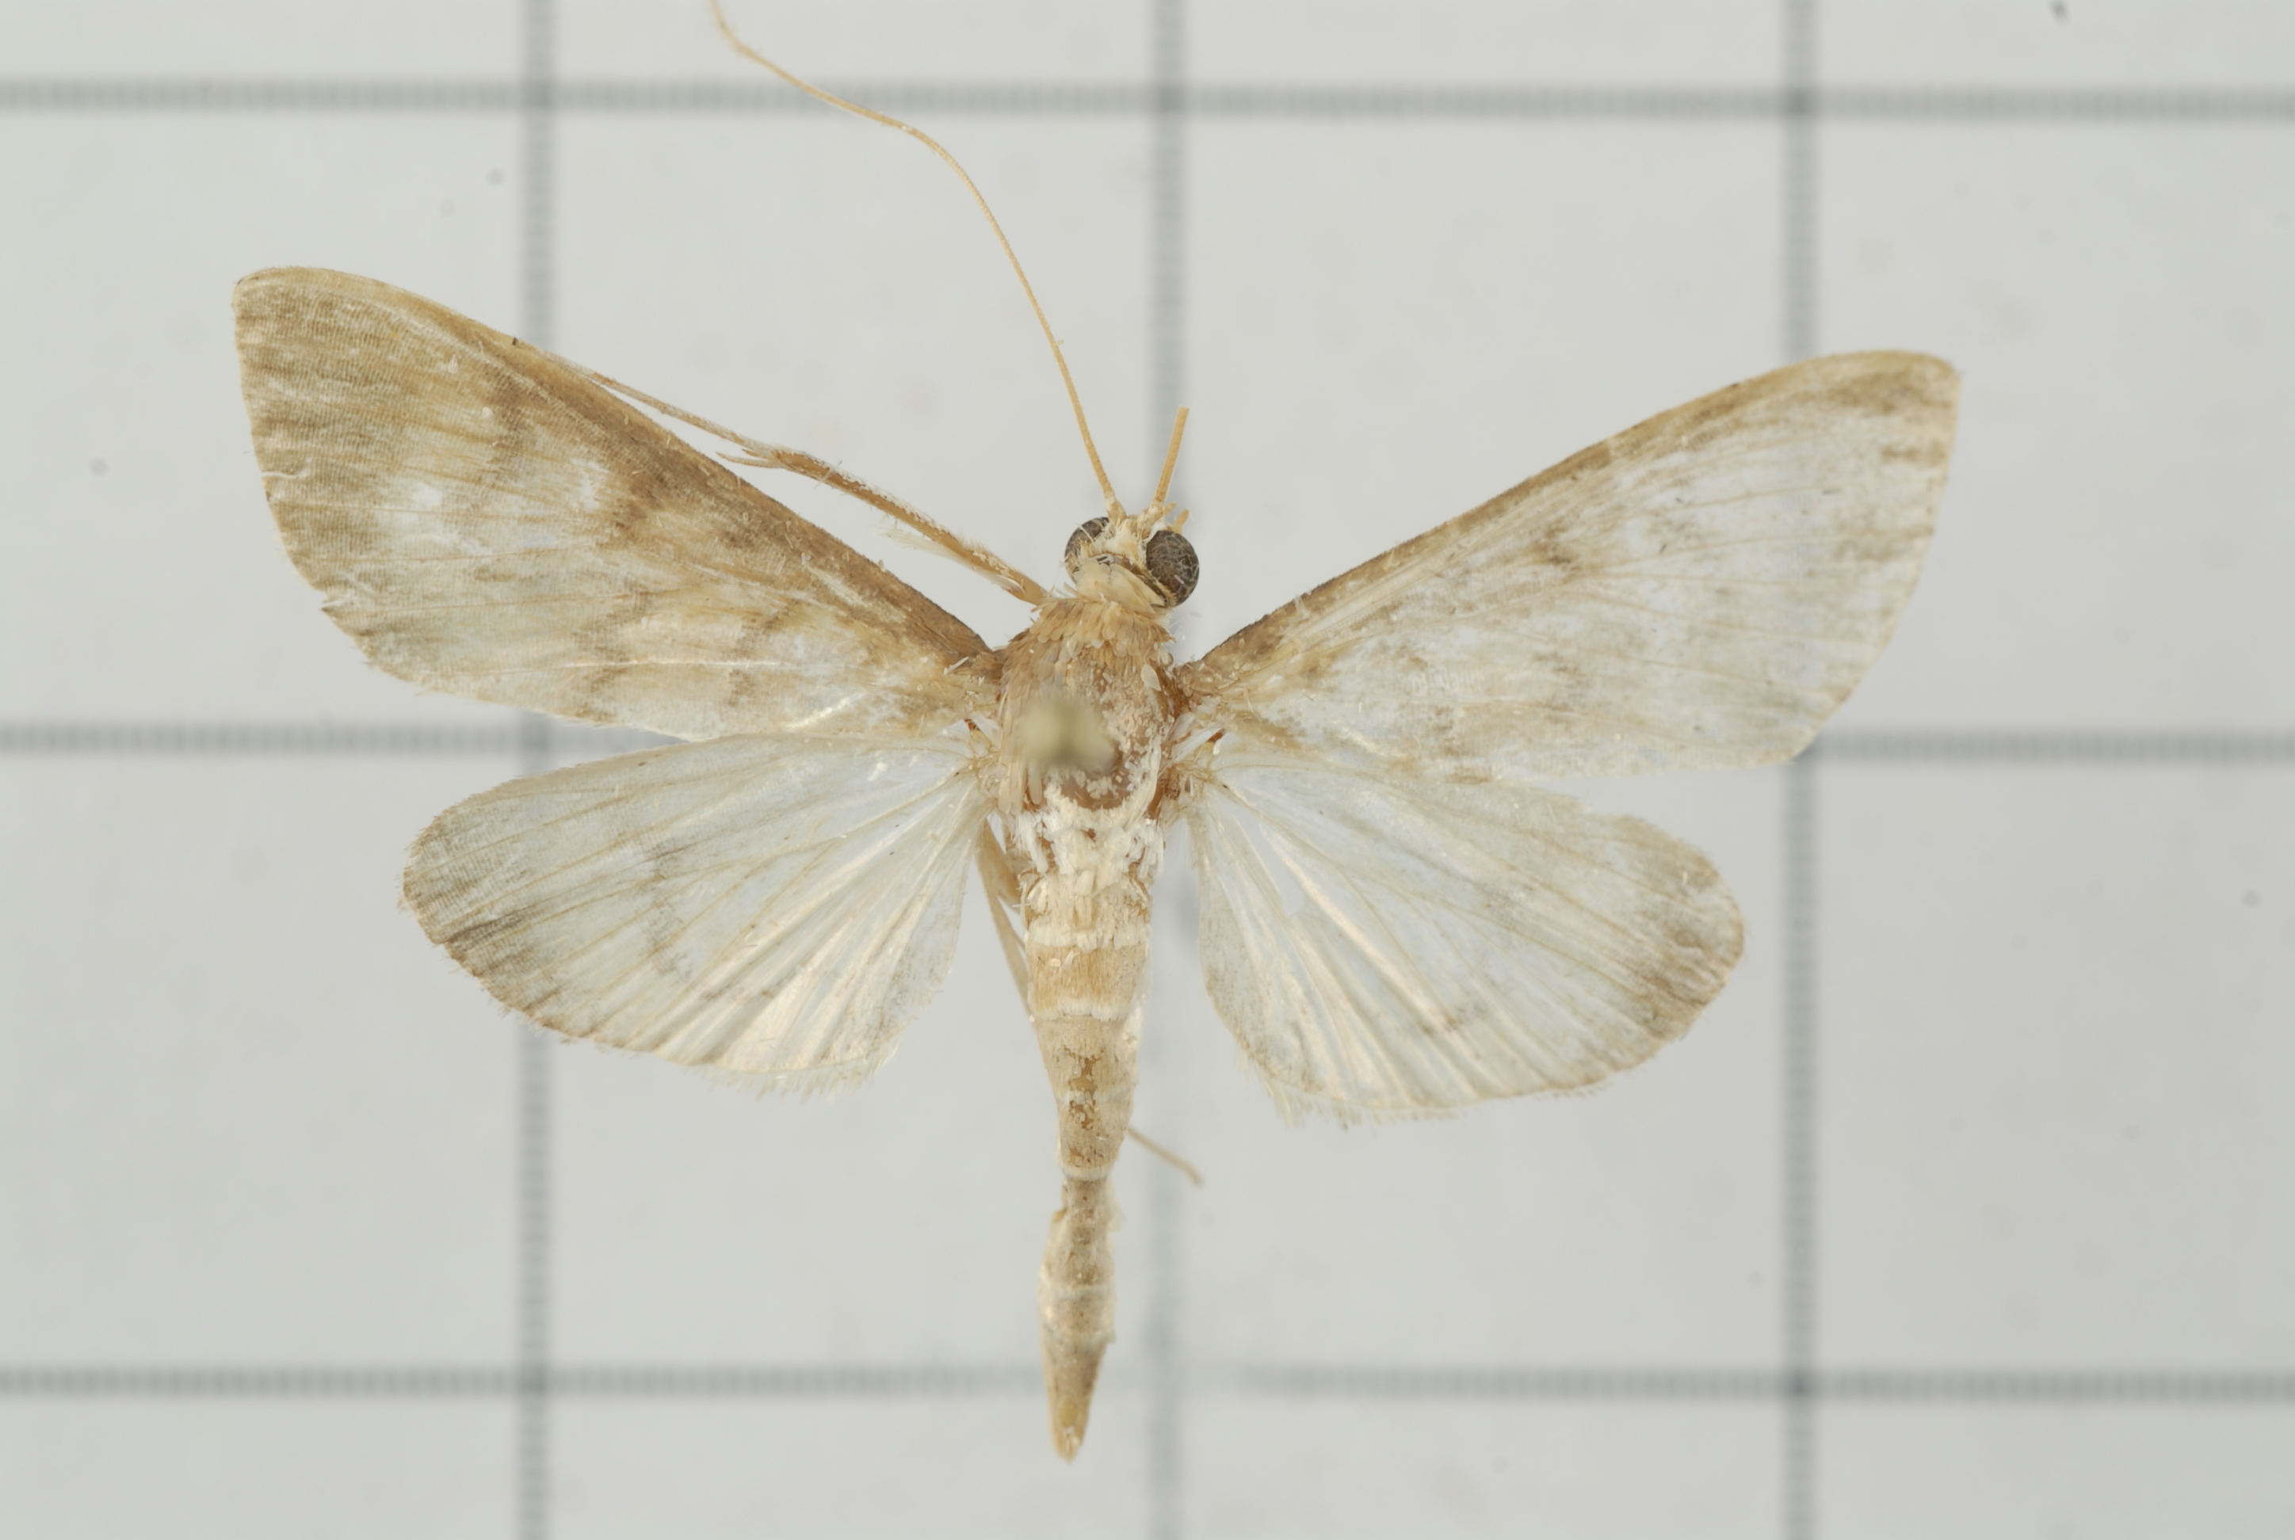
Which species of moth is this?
Crypsiptya coclesalis
